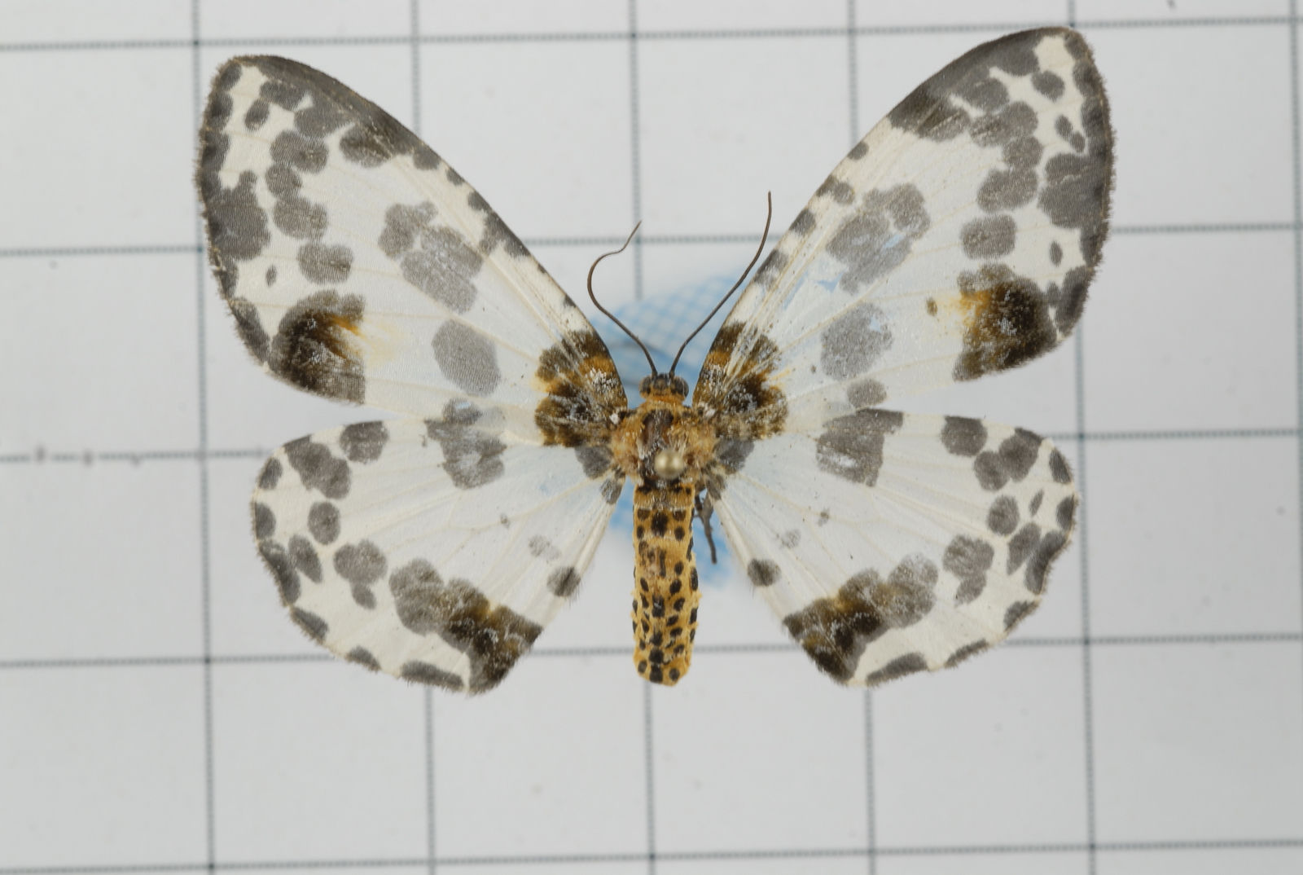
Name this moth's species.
Abraxas formosilluminata
